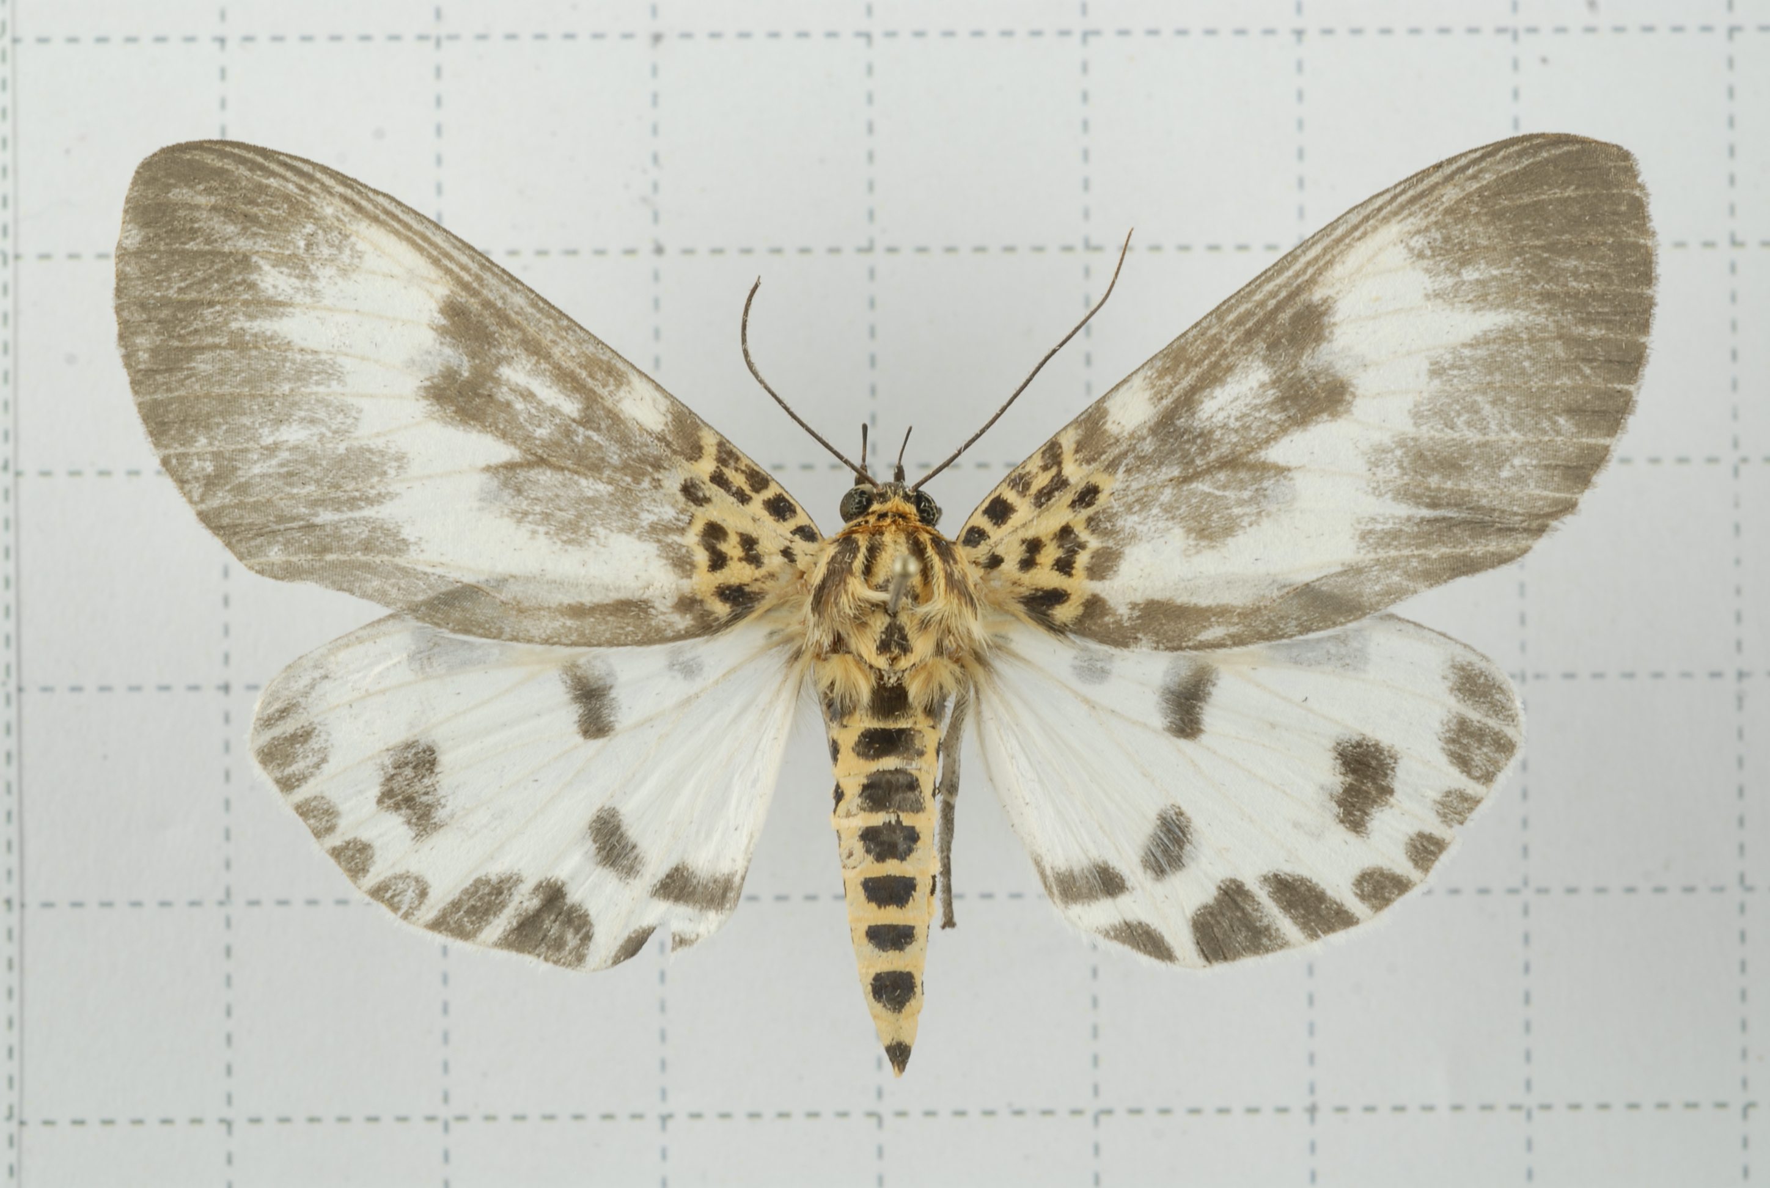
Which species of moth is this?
Asota tortuosa
